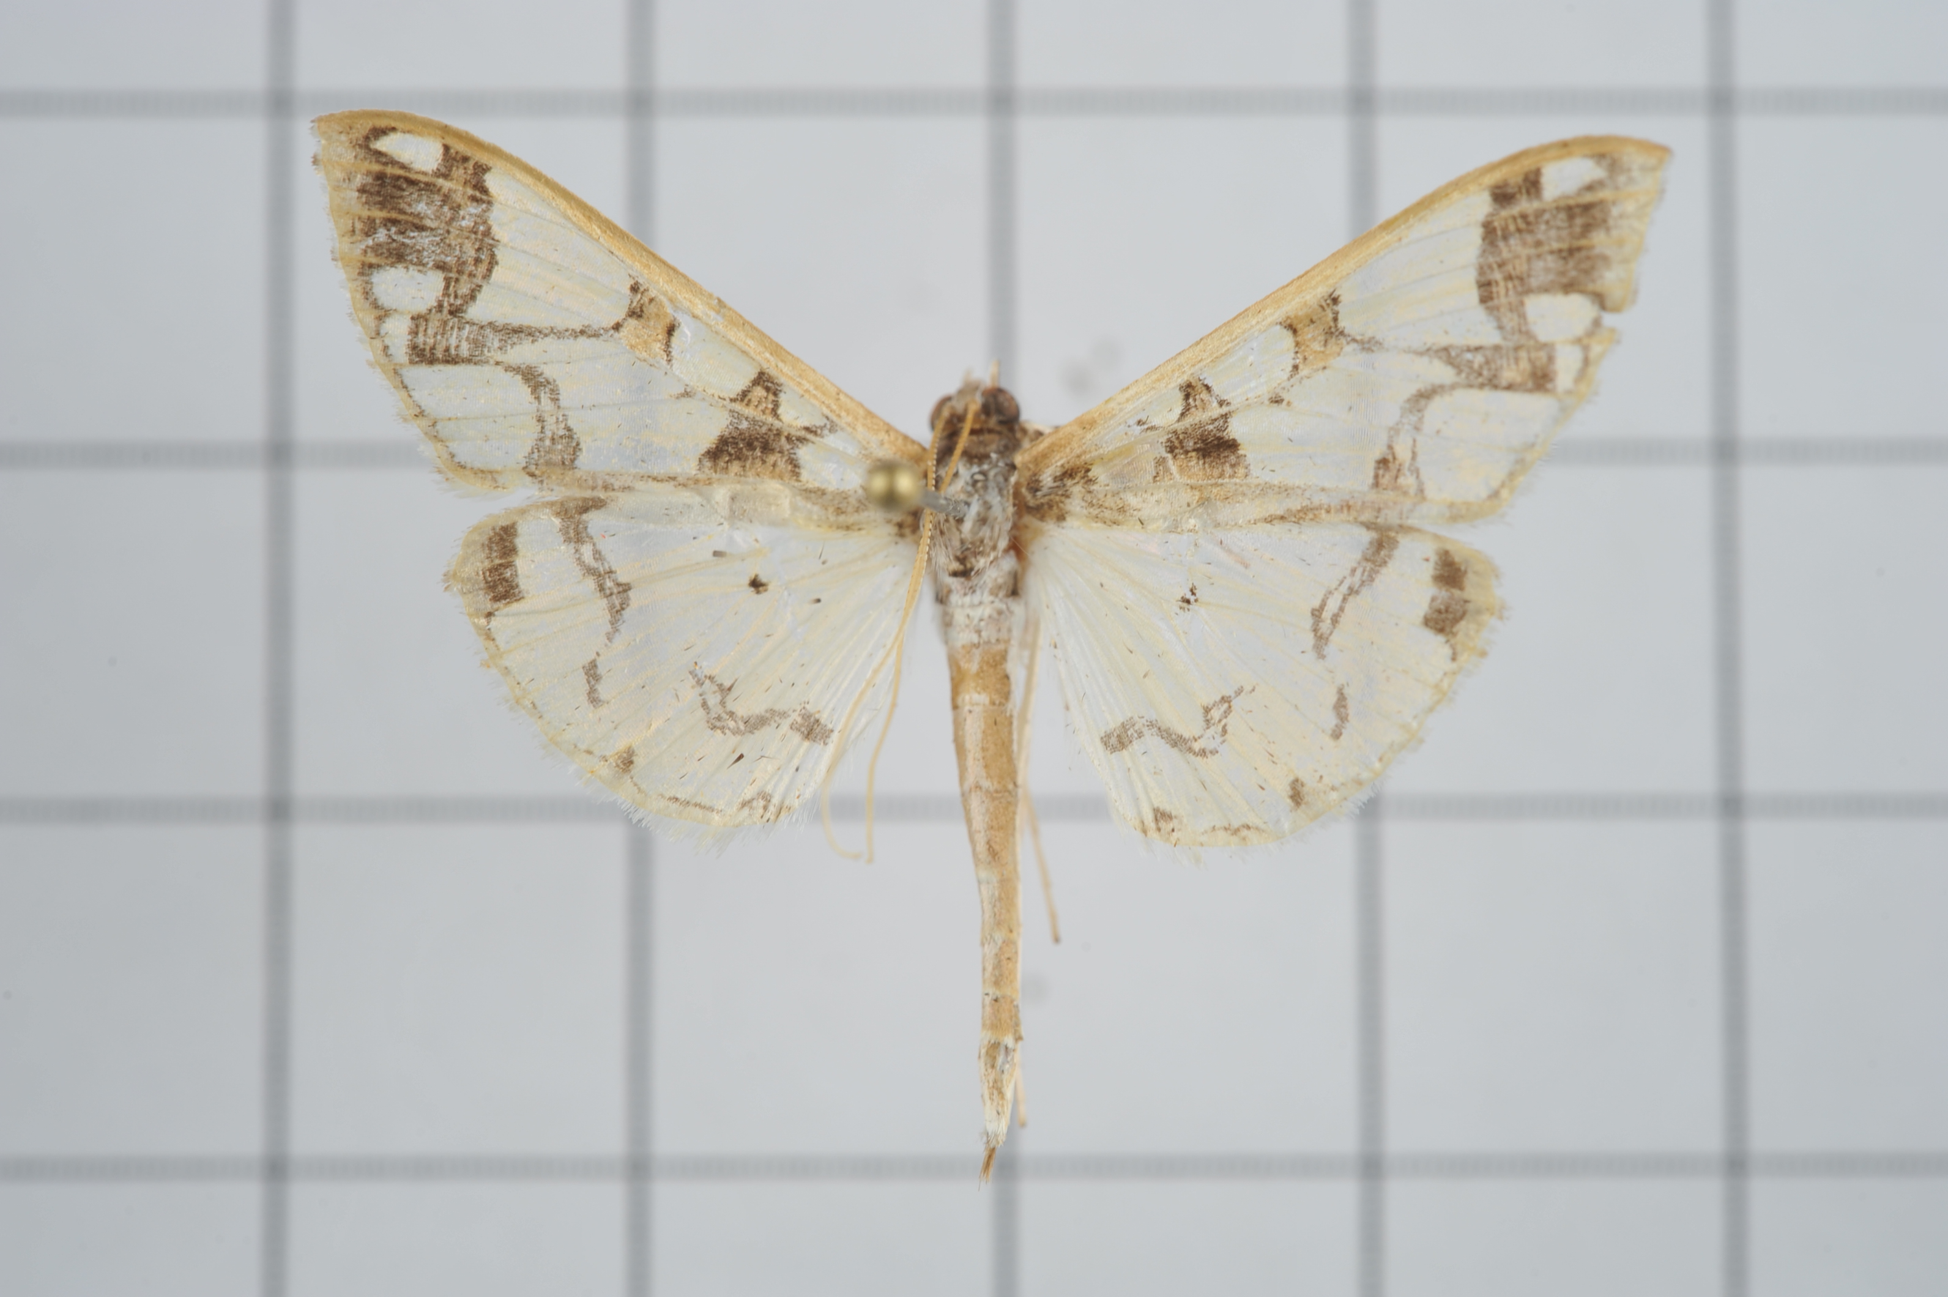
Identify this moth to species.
Polythlipta divaricata
